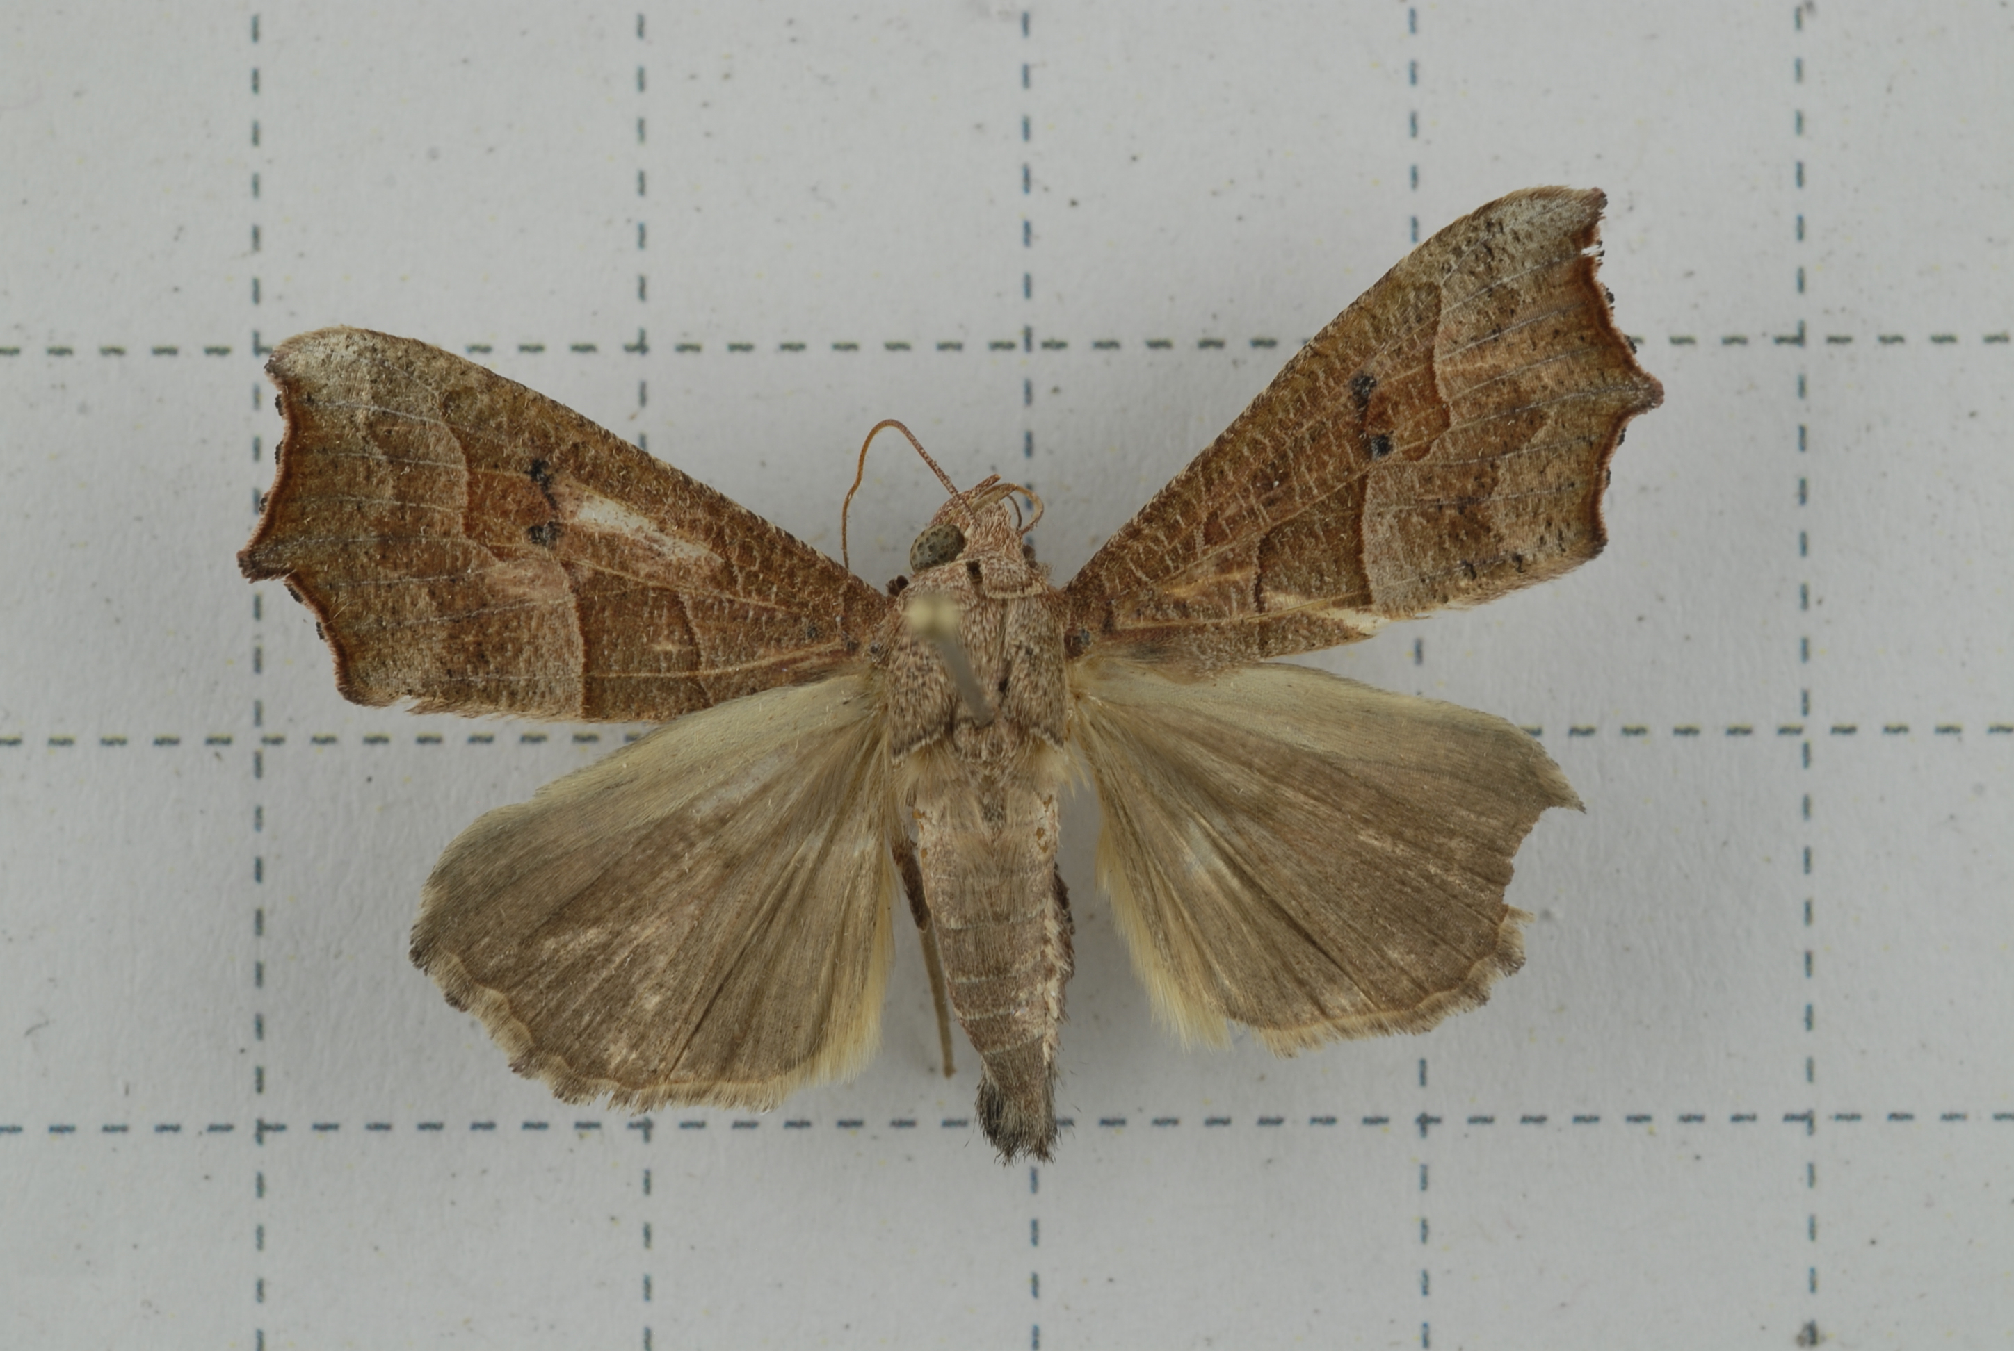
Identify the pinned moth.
Gonitis mesogona
